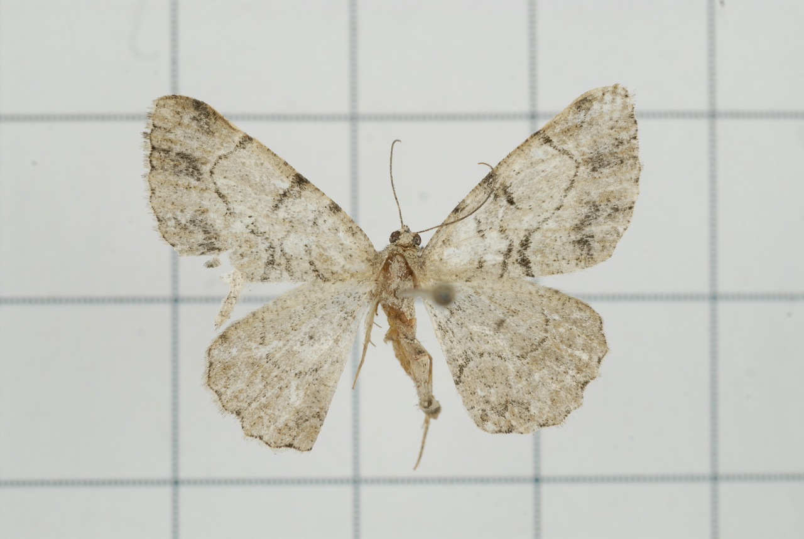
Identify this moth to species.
Psilalcis menoides
